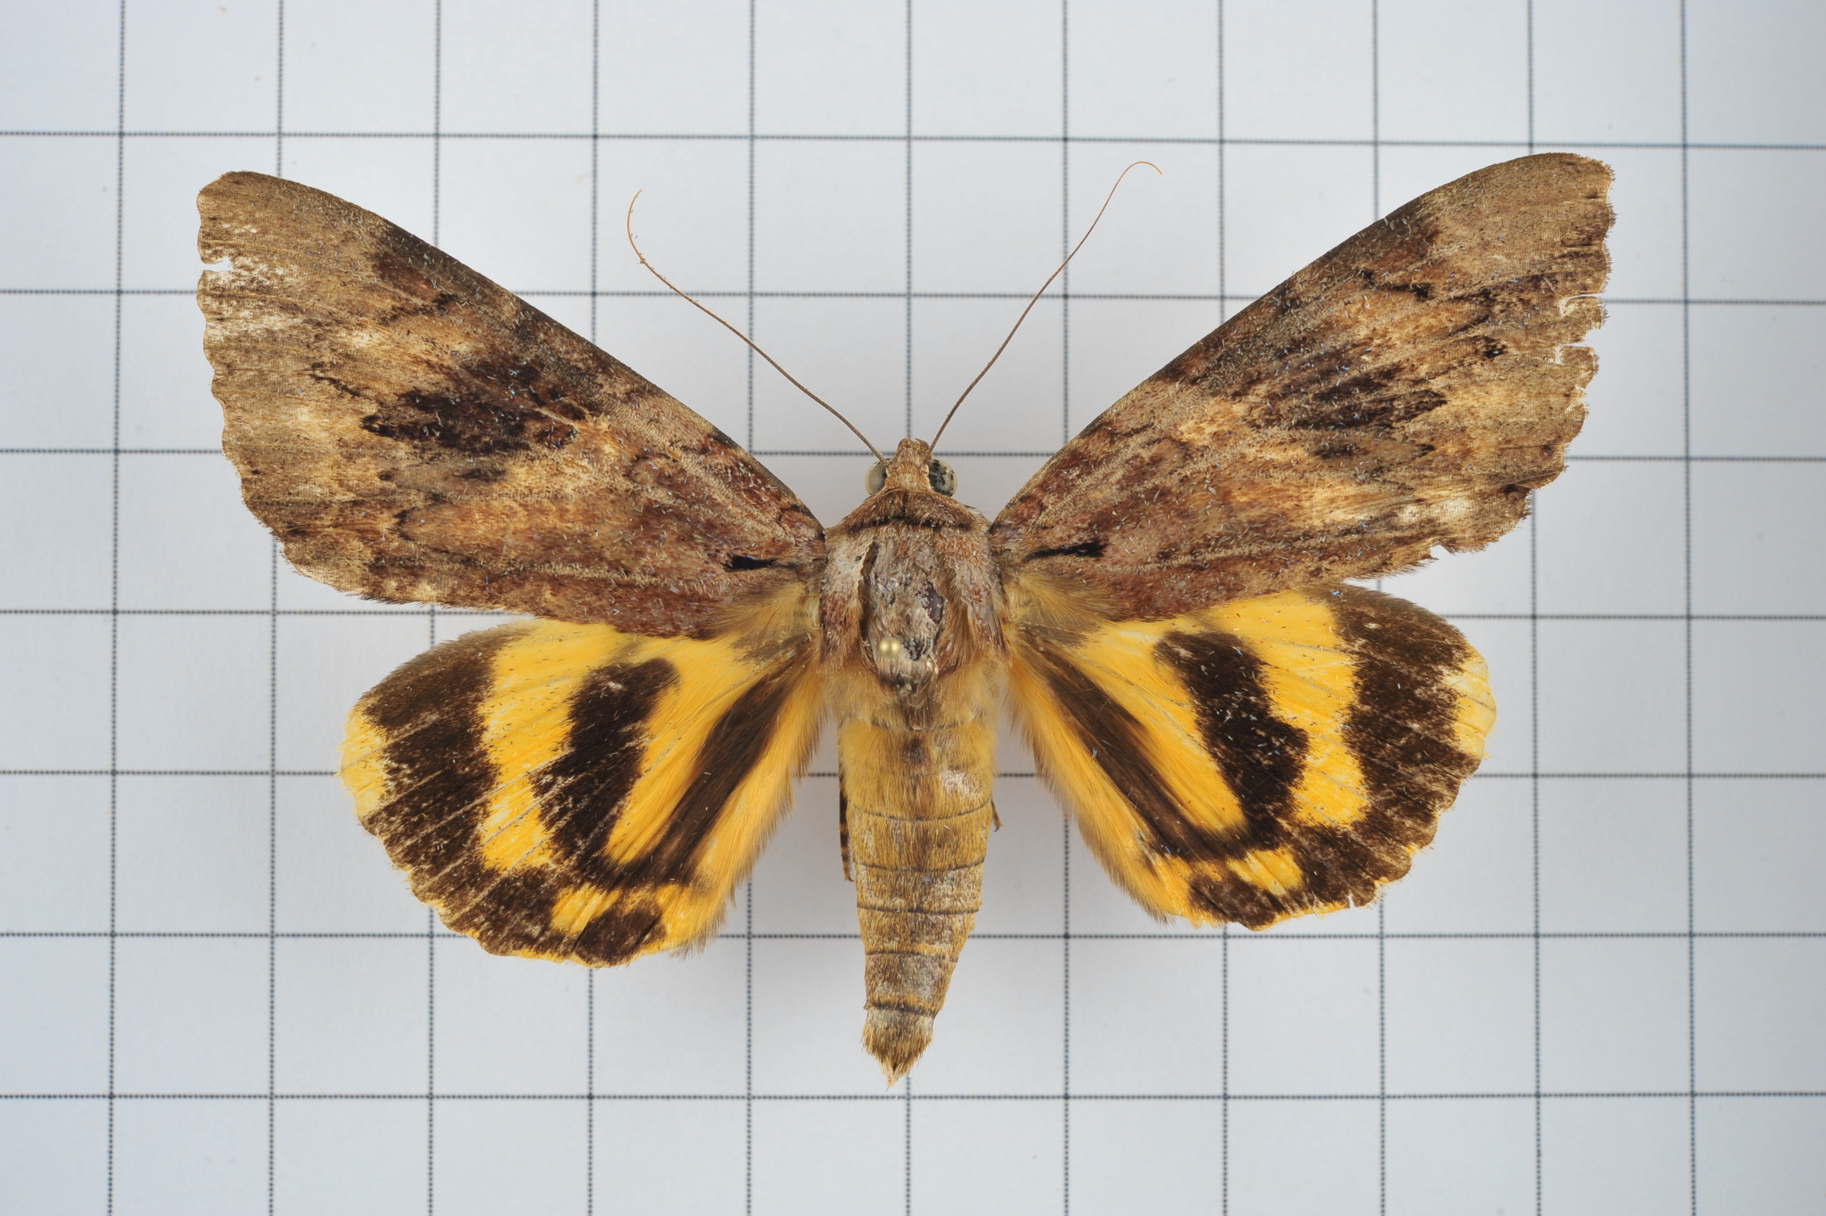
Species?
Catocala formosana
